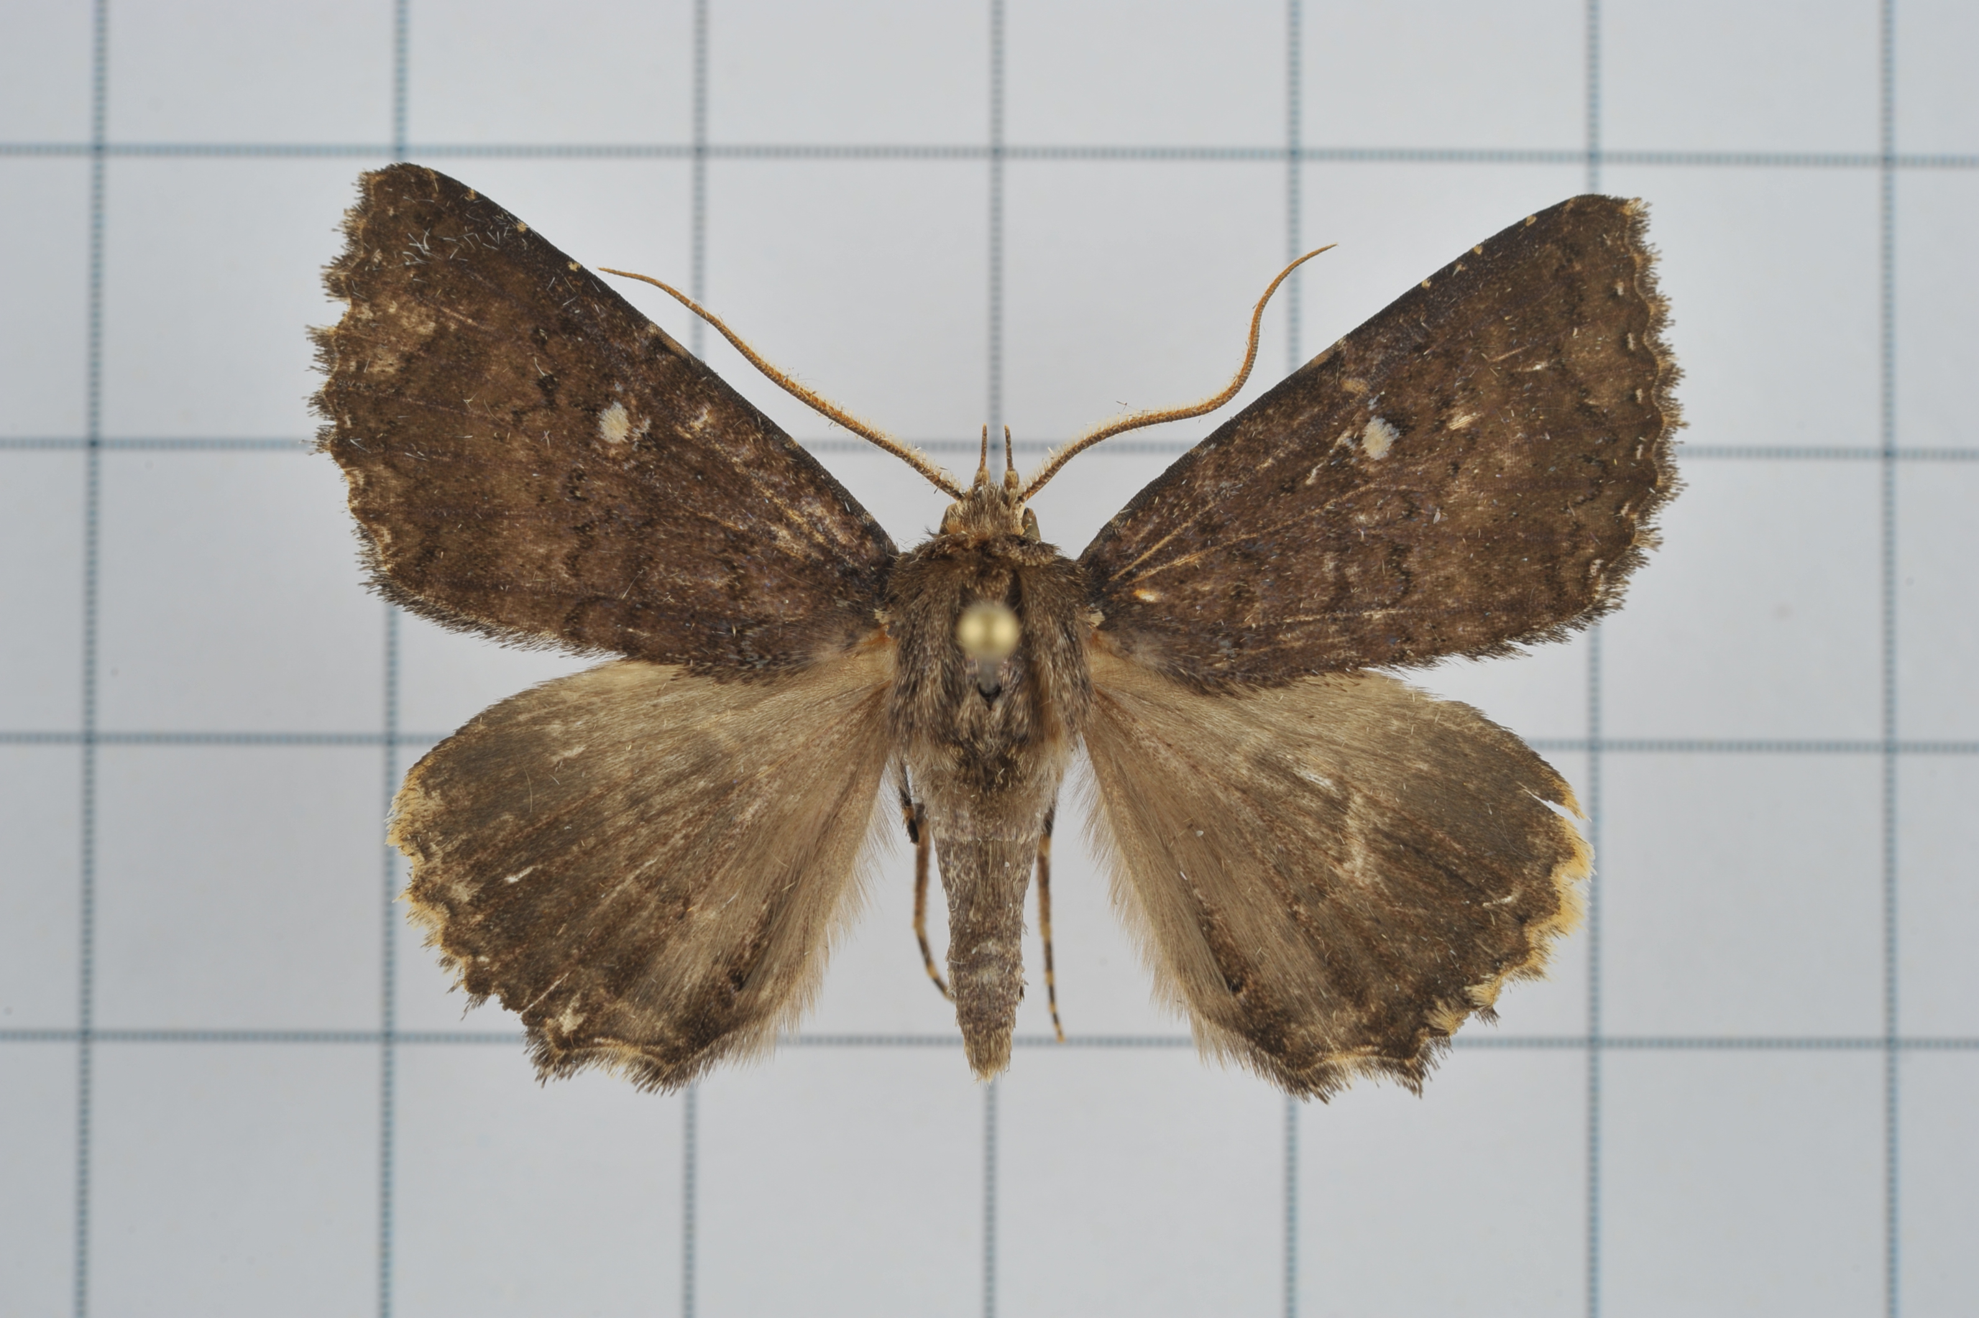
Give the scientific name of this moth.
Hypersypnoides submarginata submarginata
